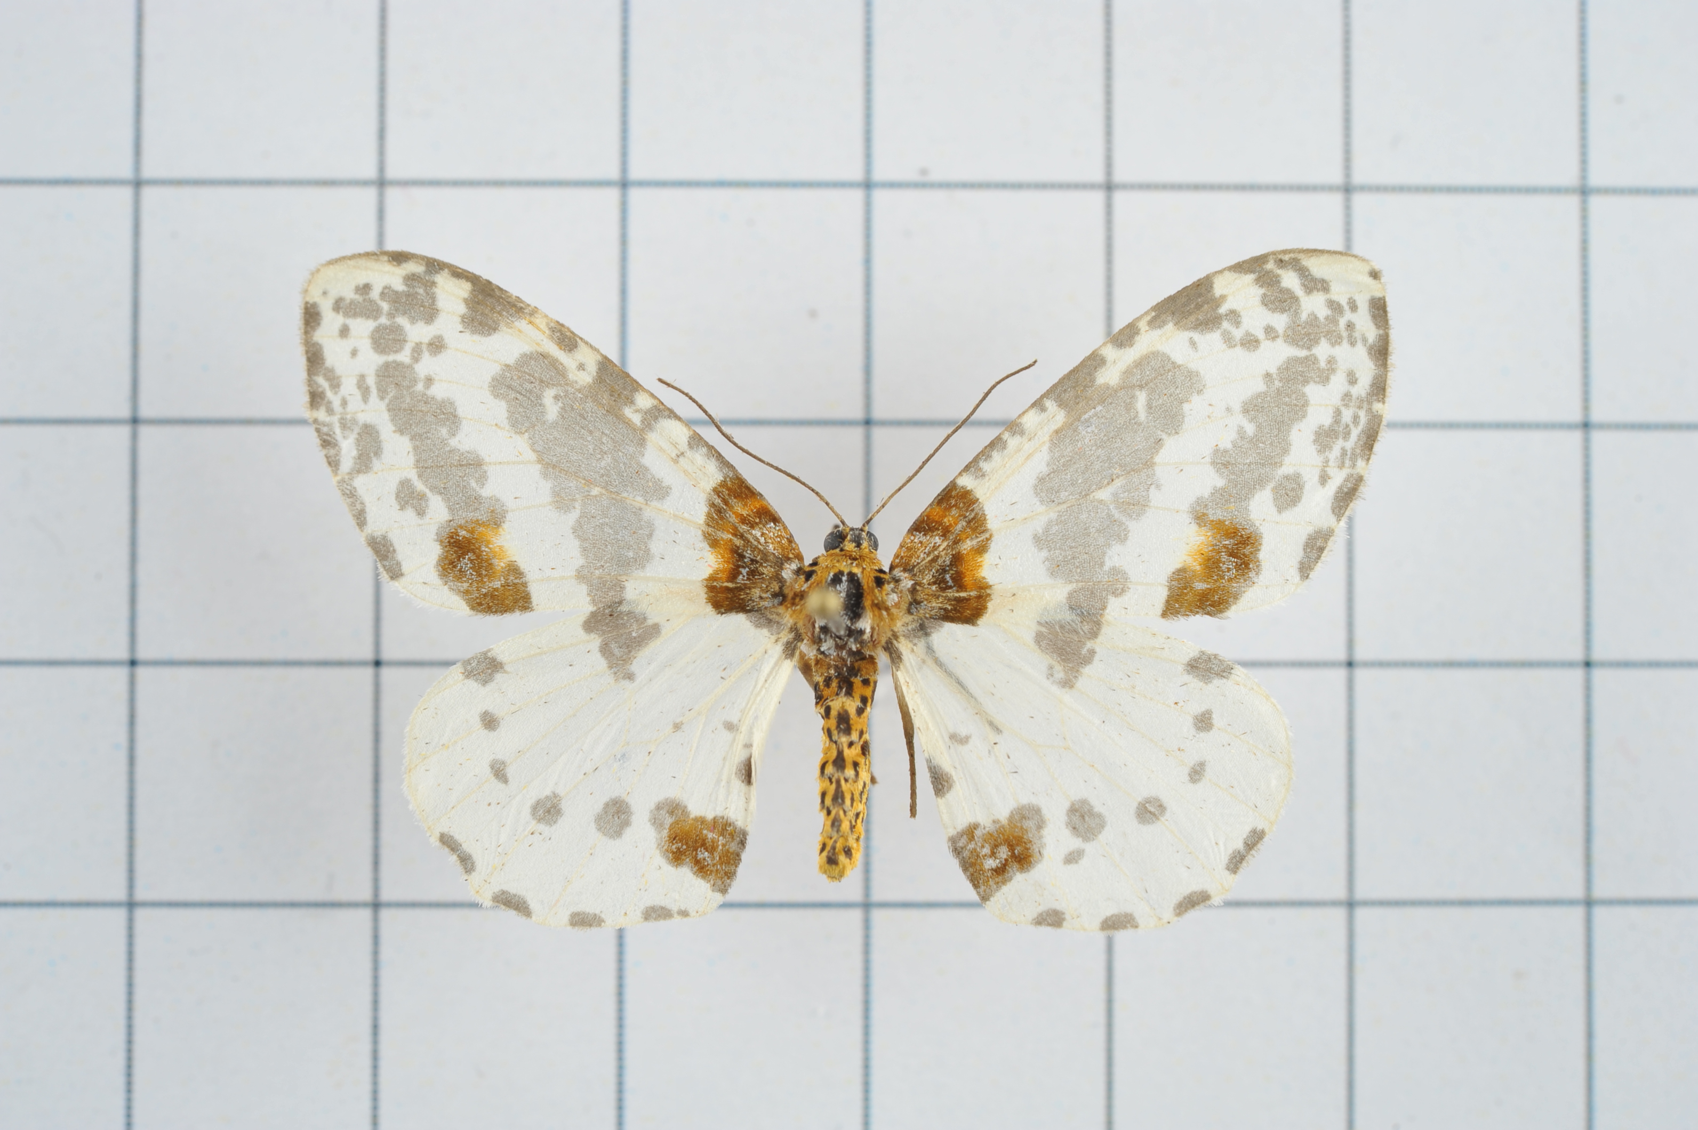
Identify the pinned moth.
Abraxas adilluminata
